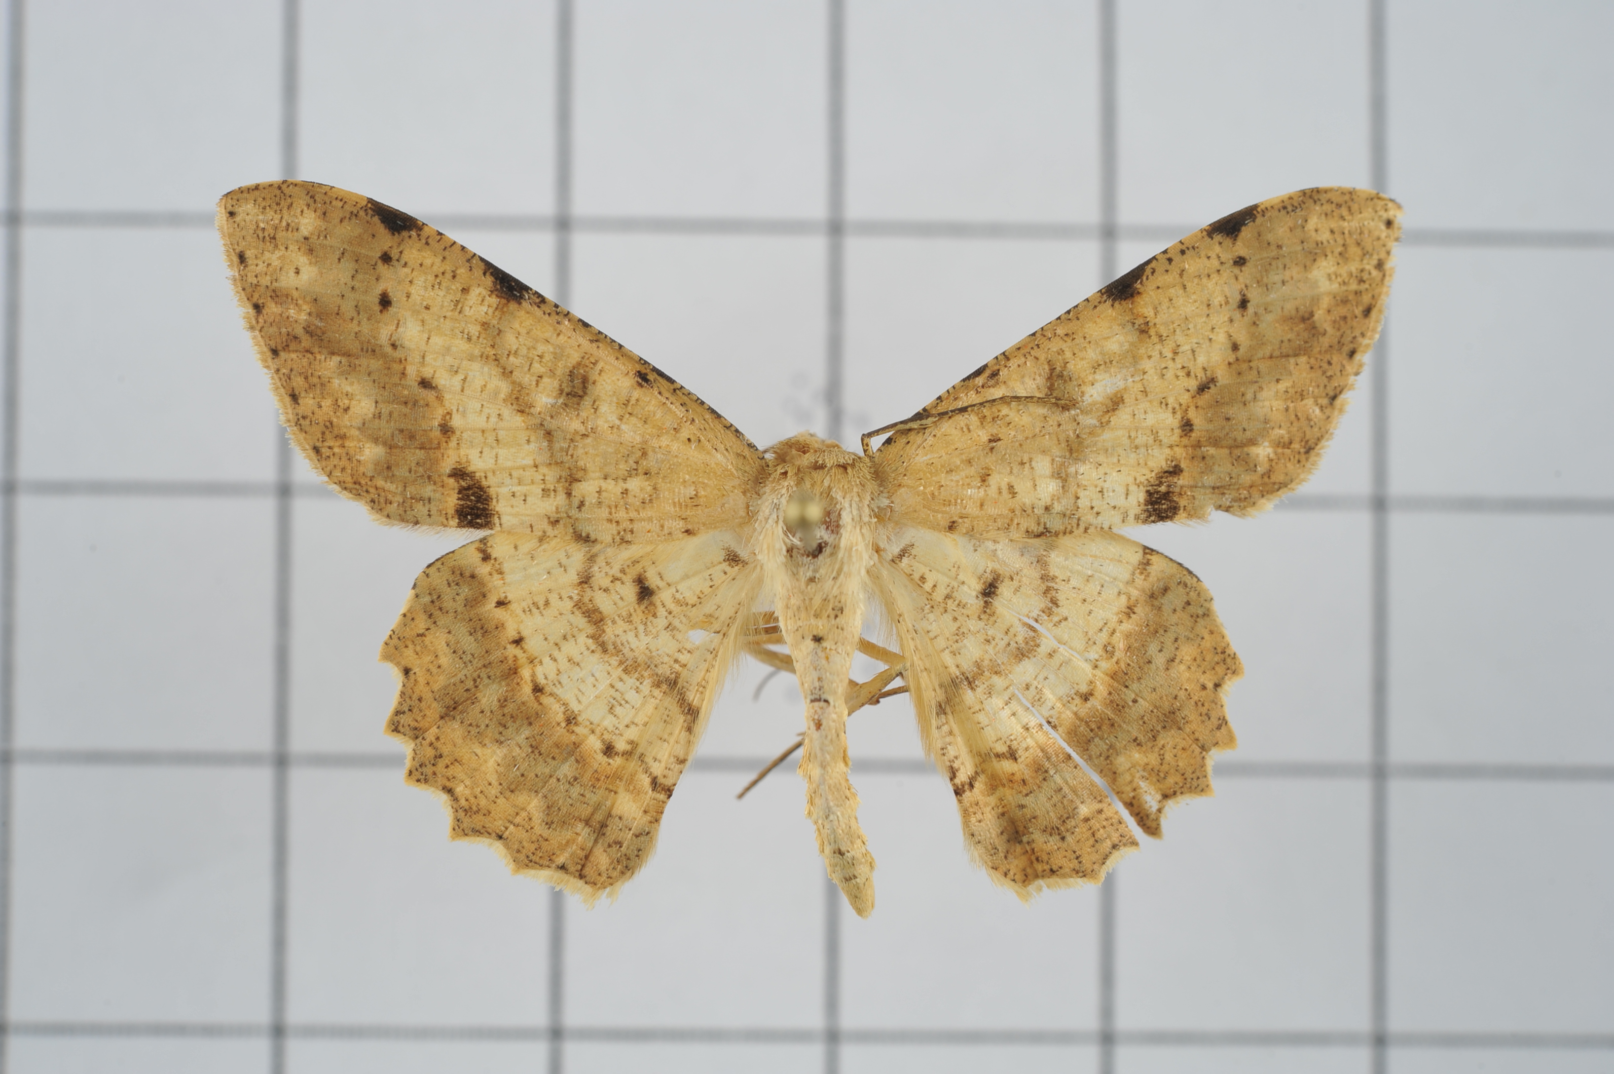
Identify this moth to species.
Luxiaria emphatica
